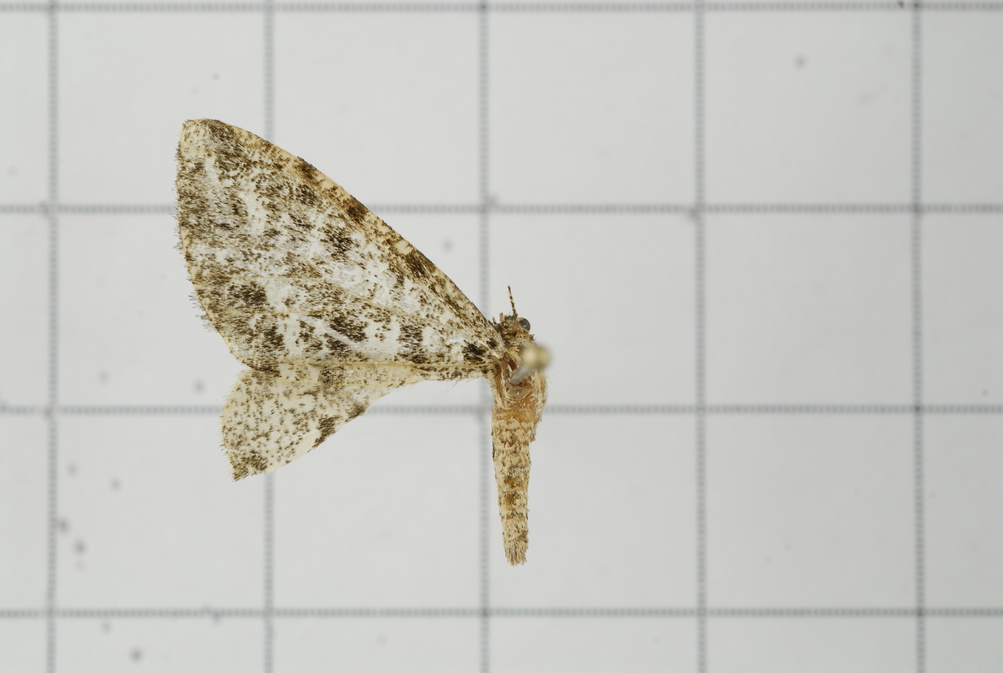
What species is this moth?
Arichanna maculosa
